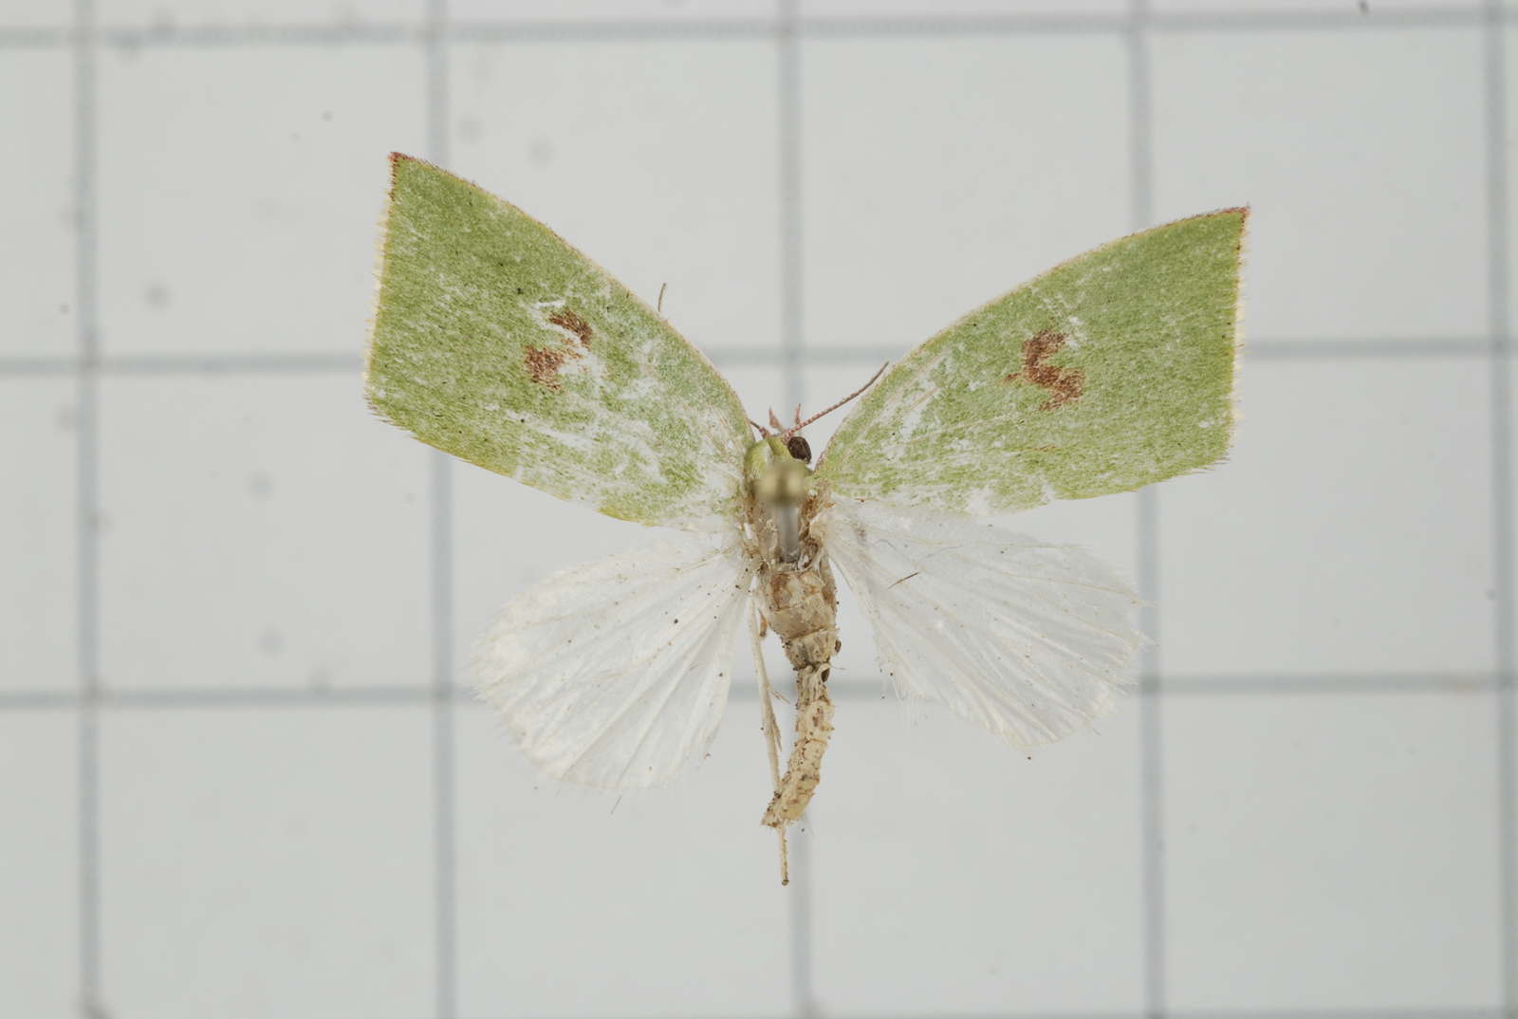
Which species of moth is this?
Tyana falcata
